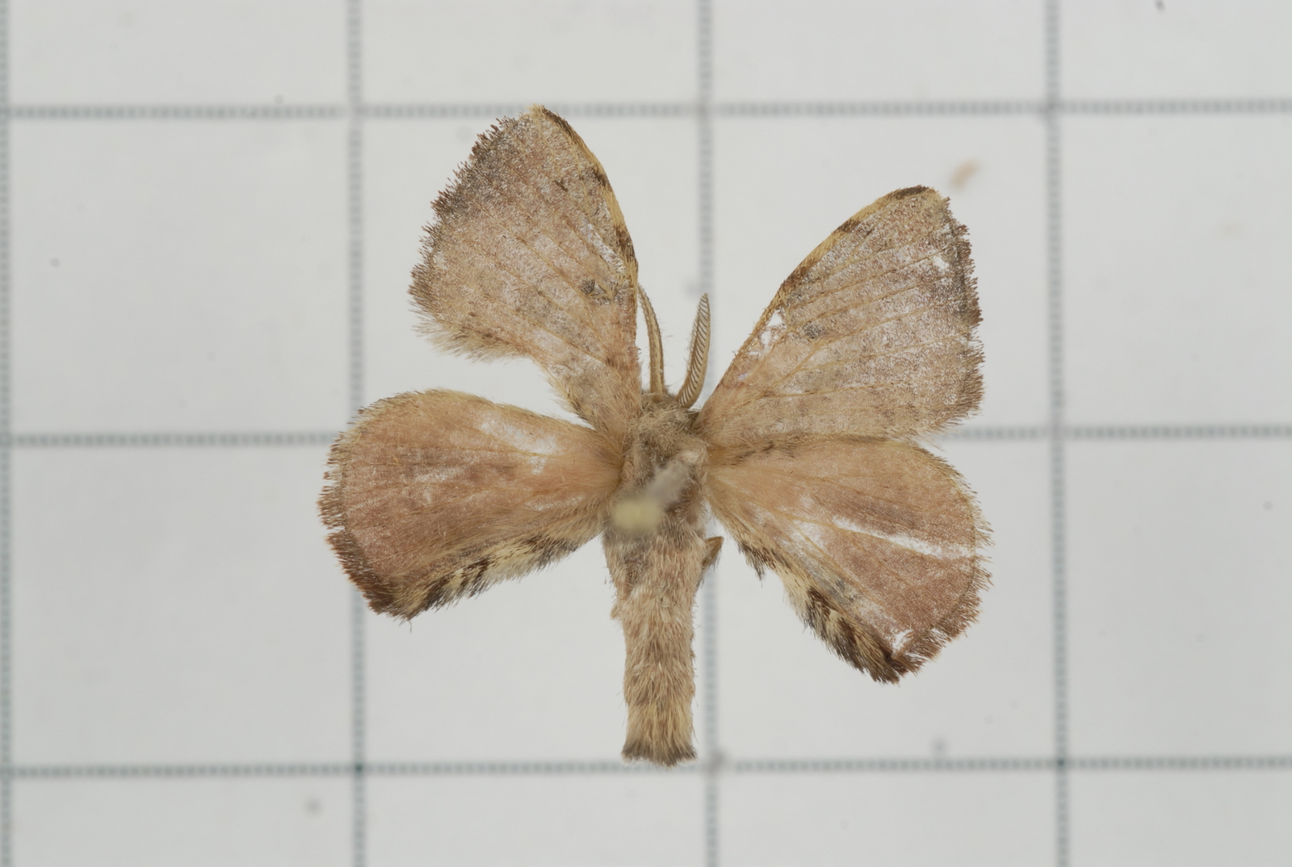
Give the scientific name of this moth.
Trilocha varians
